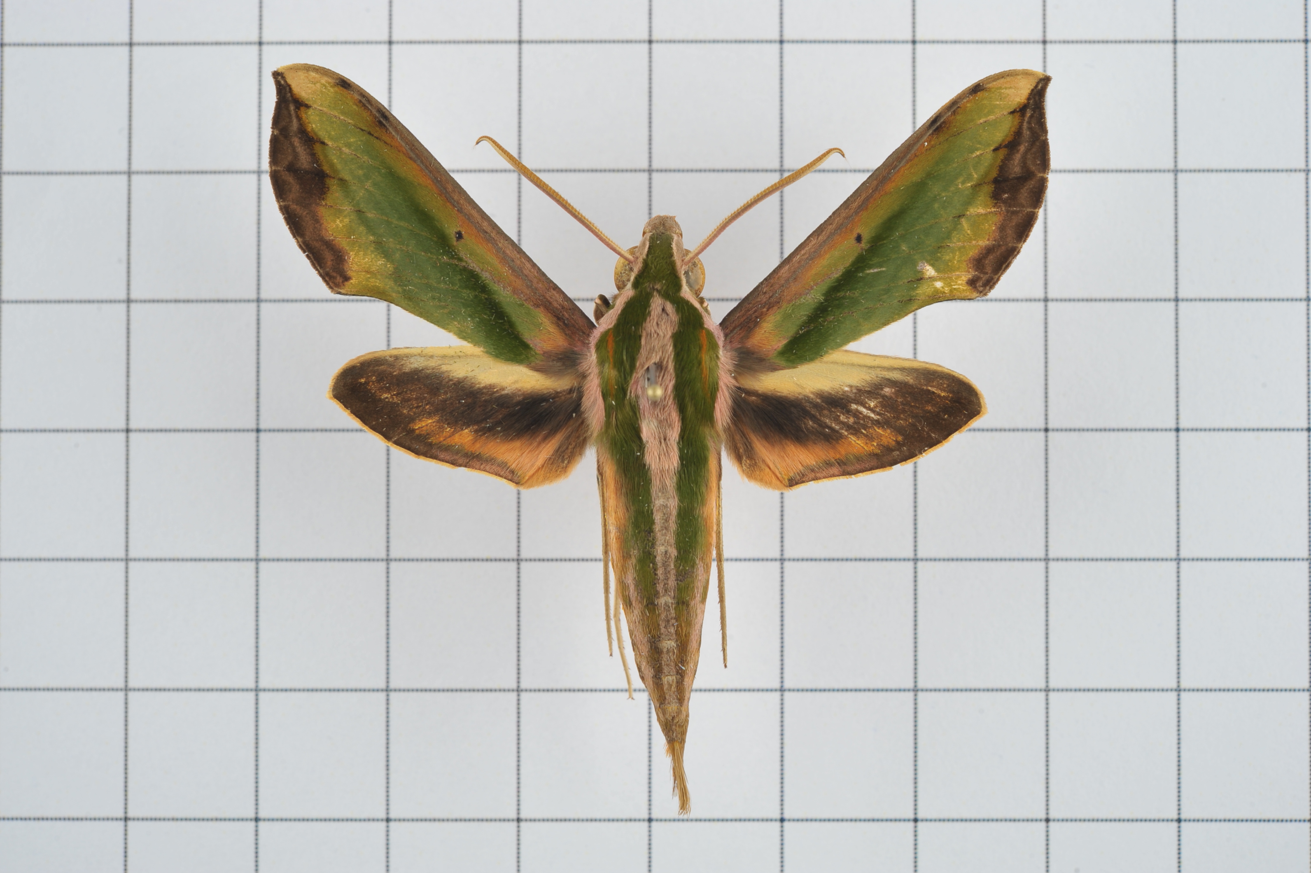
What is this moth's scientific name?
Pergesa acteus
